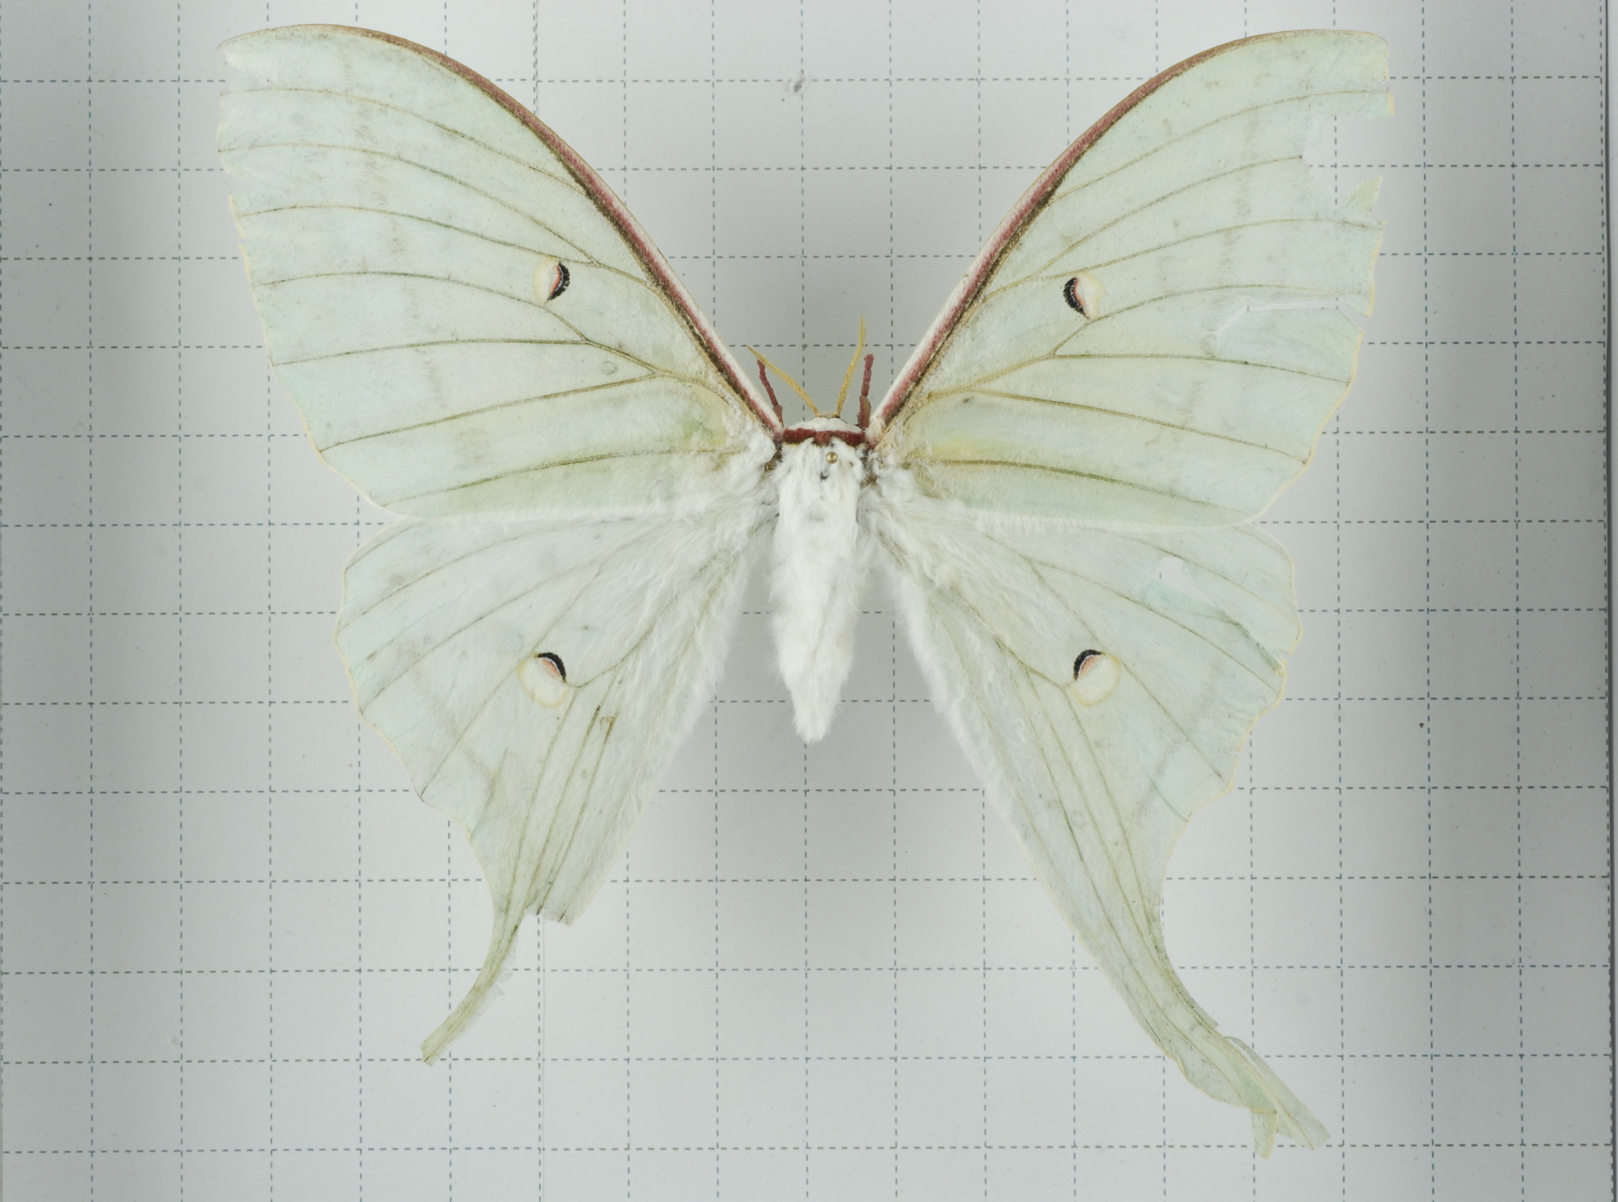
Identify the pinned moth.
Actias ningpoana ningtaiwana
